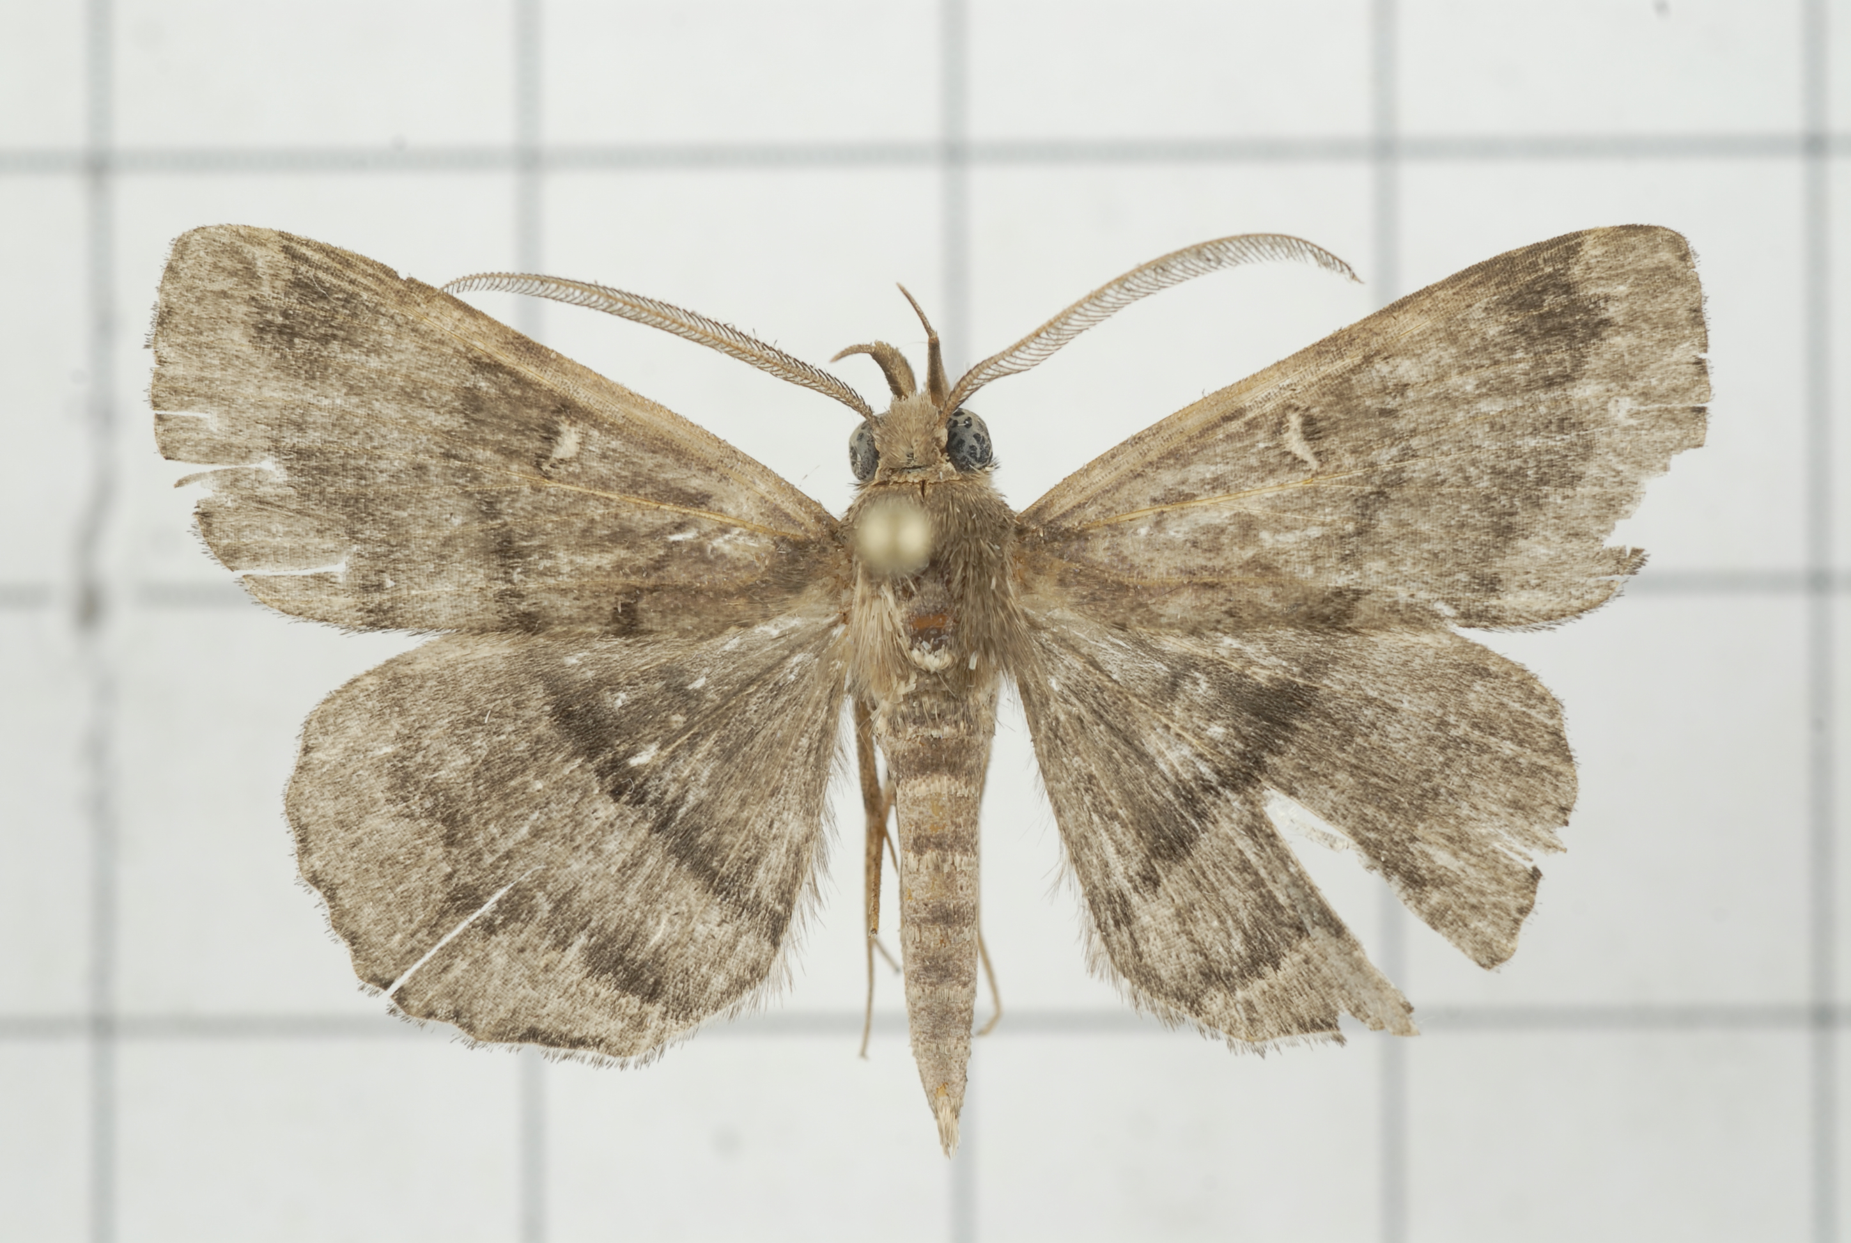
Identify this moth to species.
Bocana manifestalis
